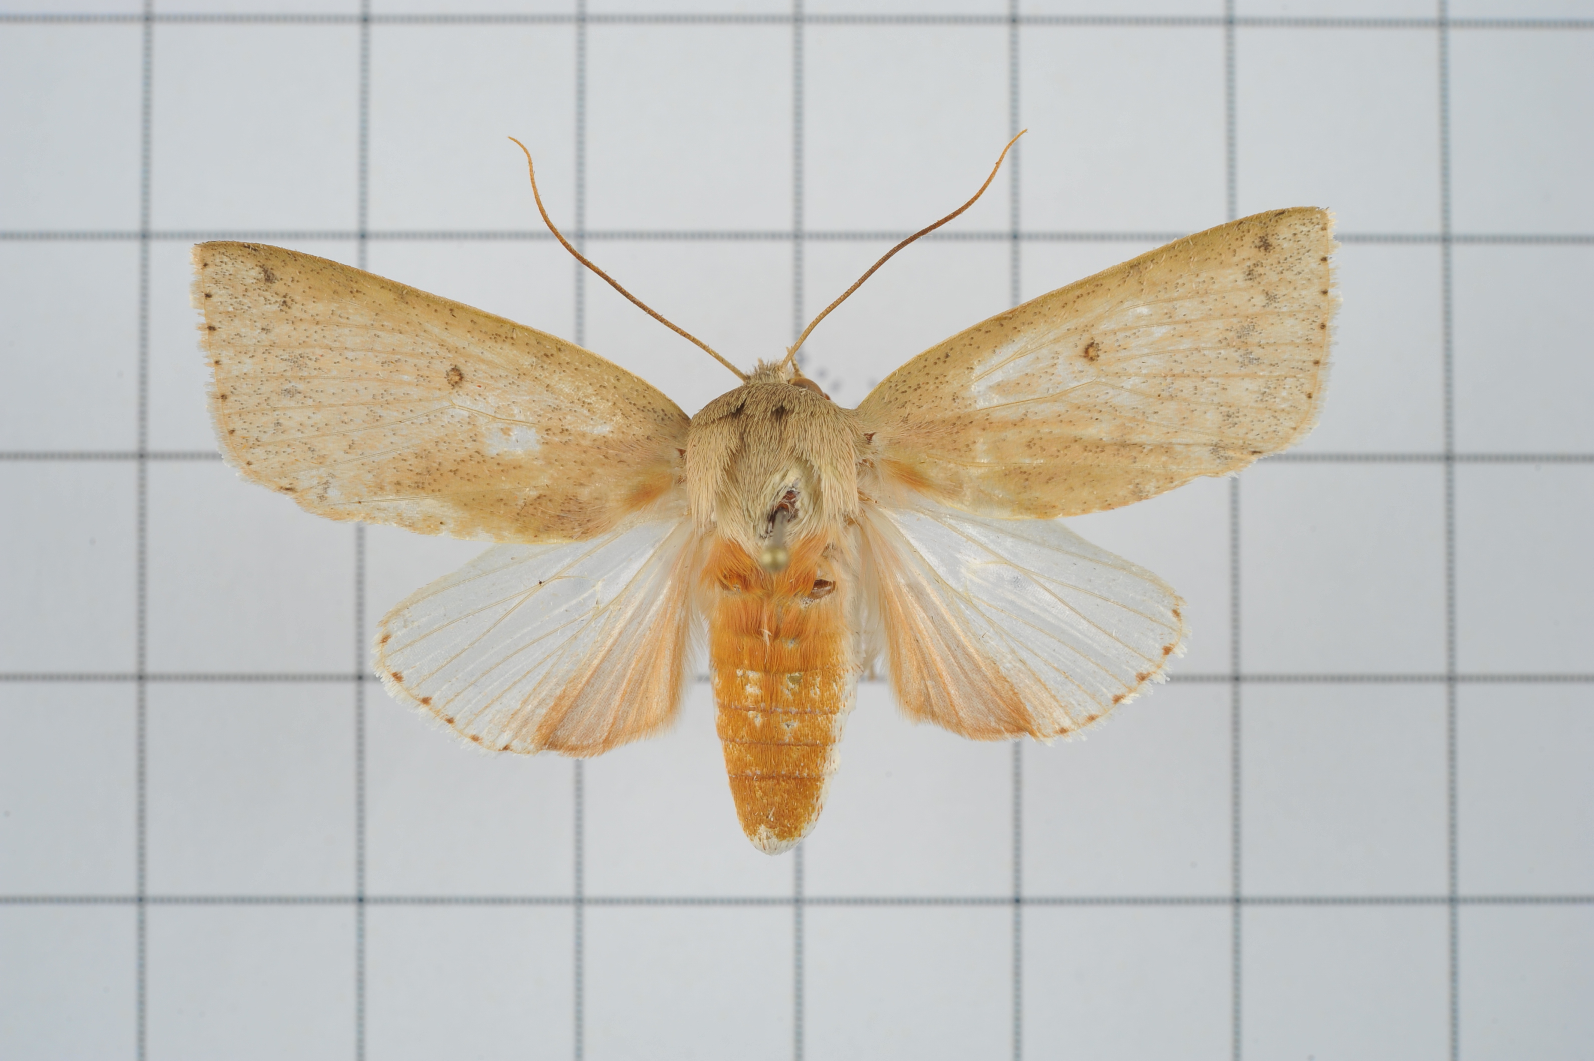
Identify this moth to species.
Tympanistes fusimargo
